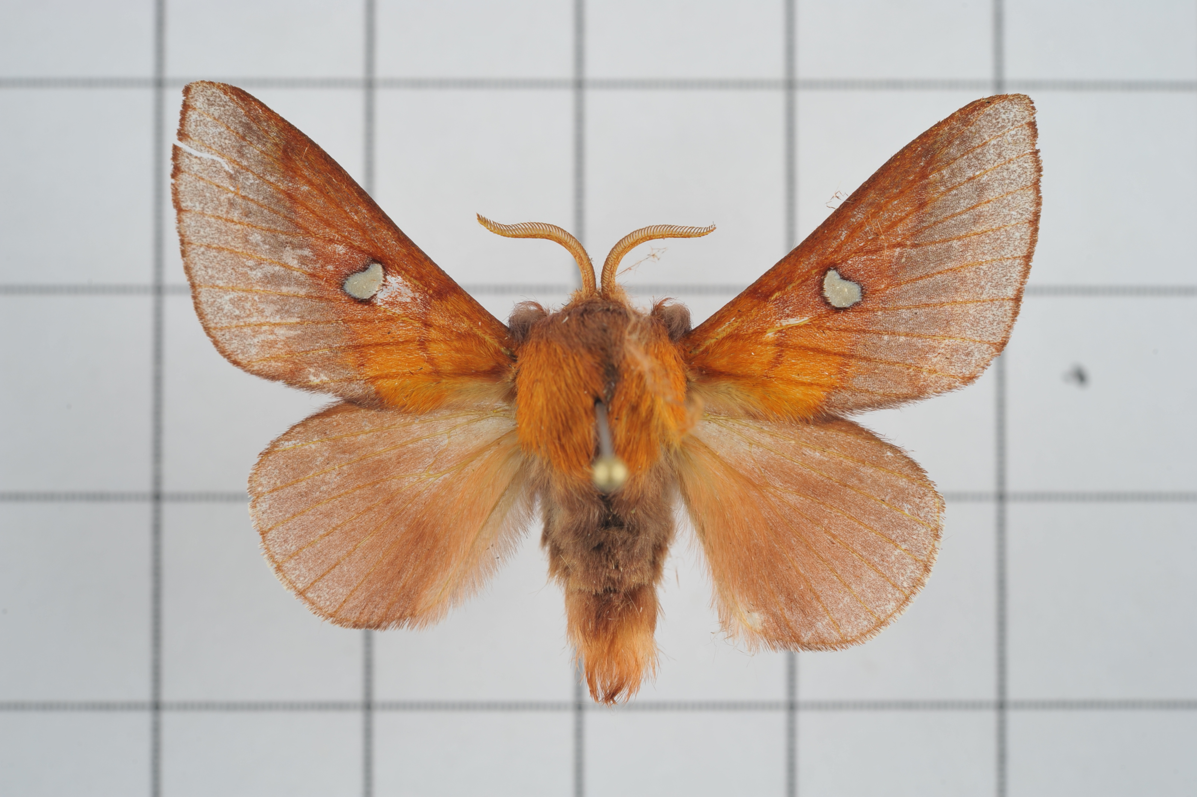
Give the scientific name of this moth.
Somadasys catacoides
